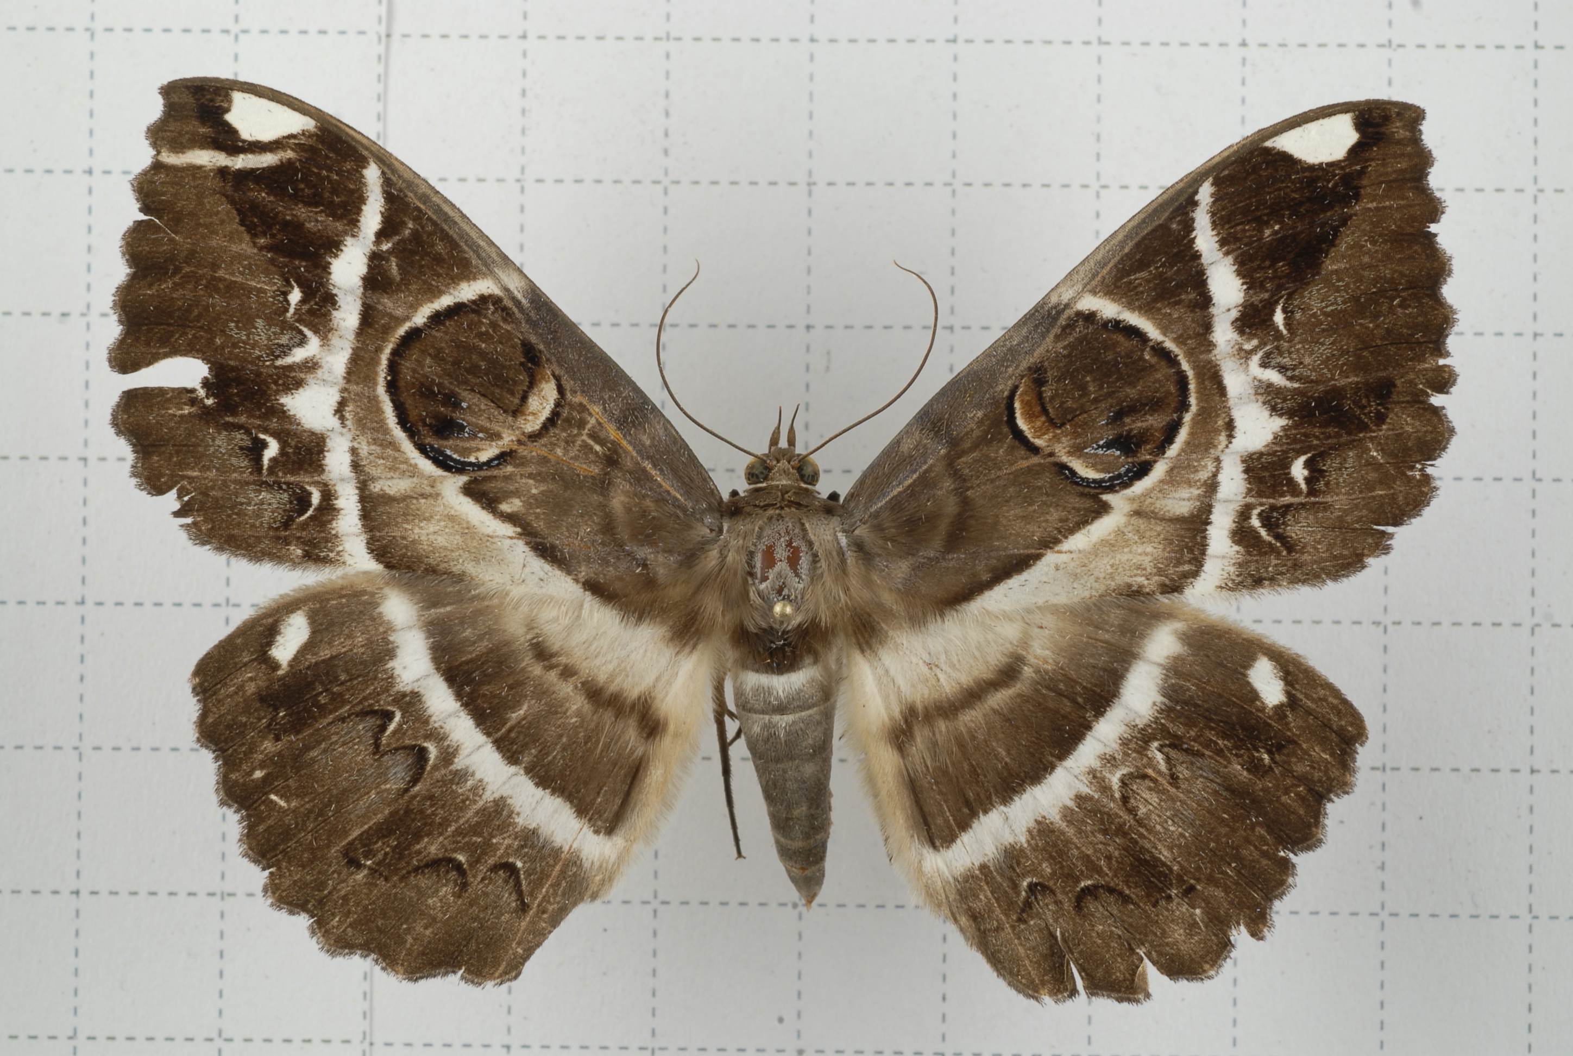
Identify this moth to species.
Erebus ephesperis
